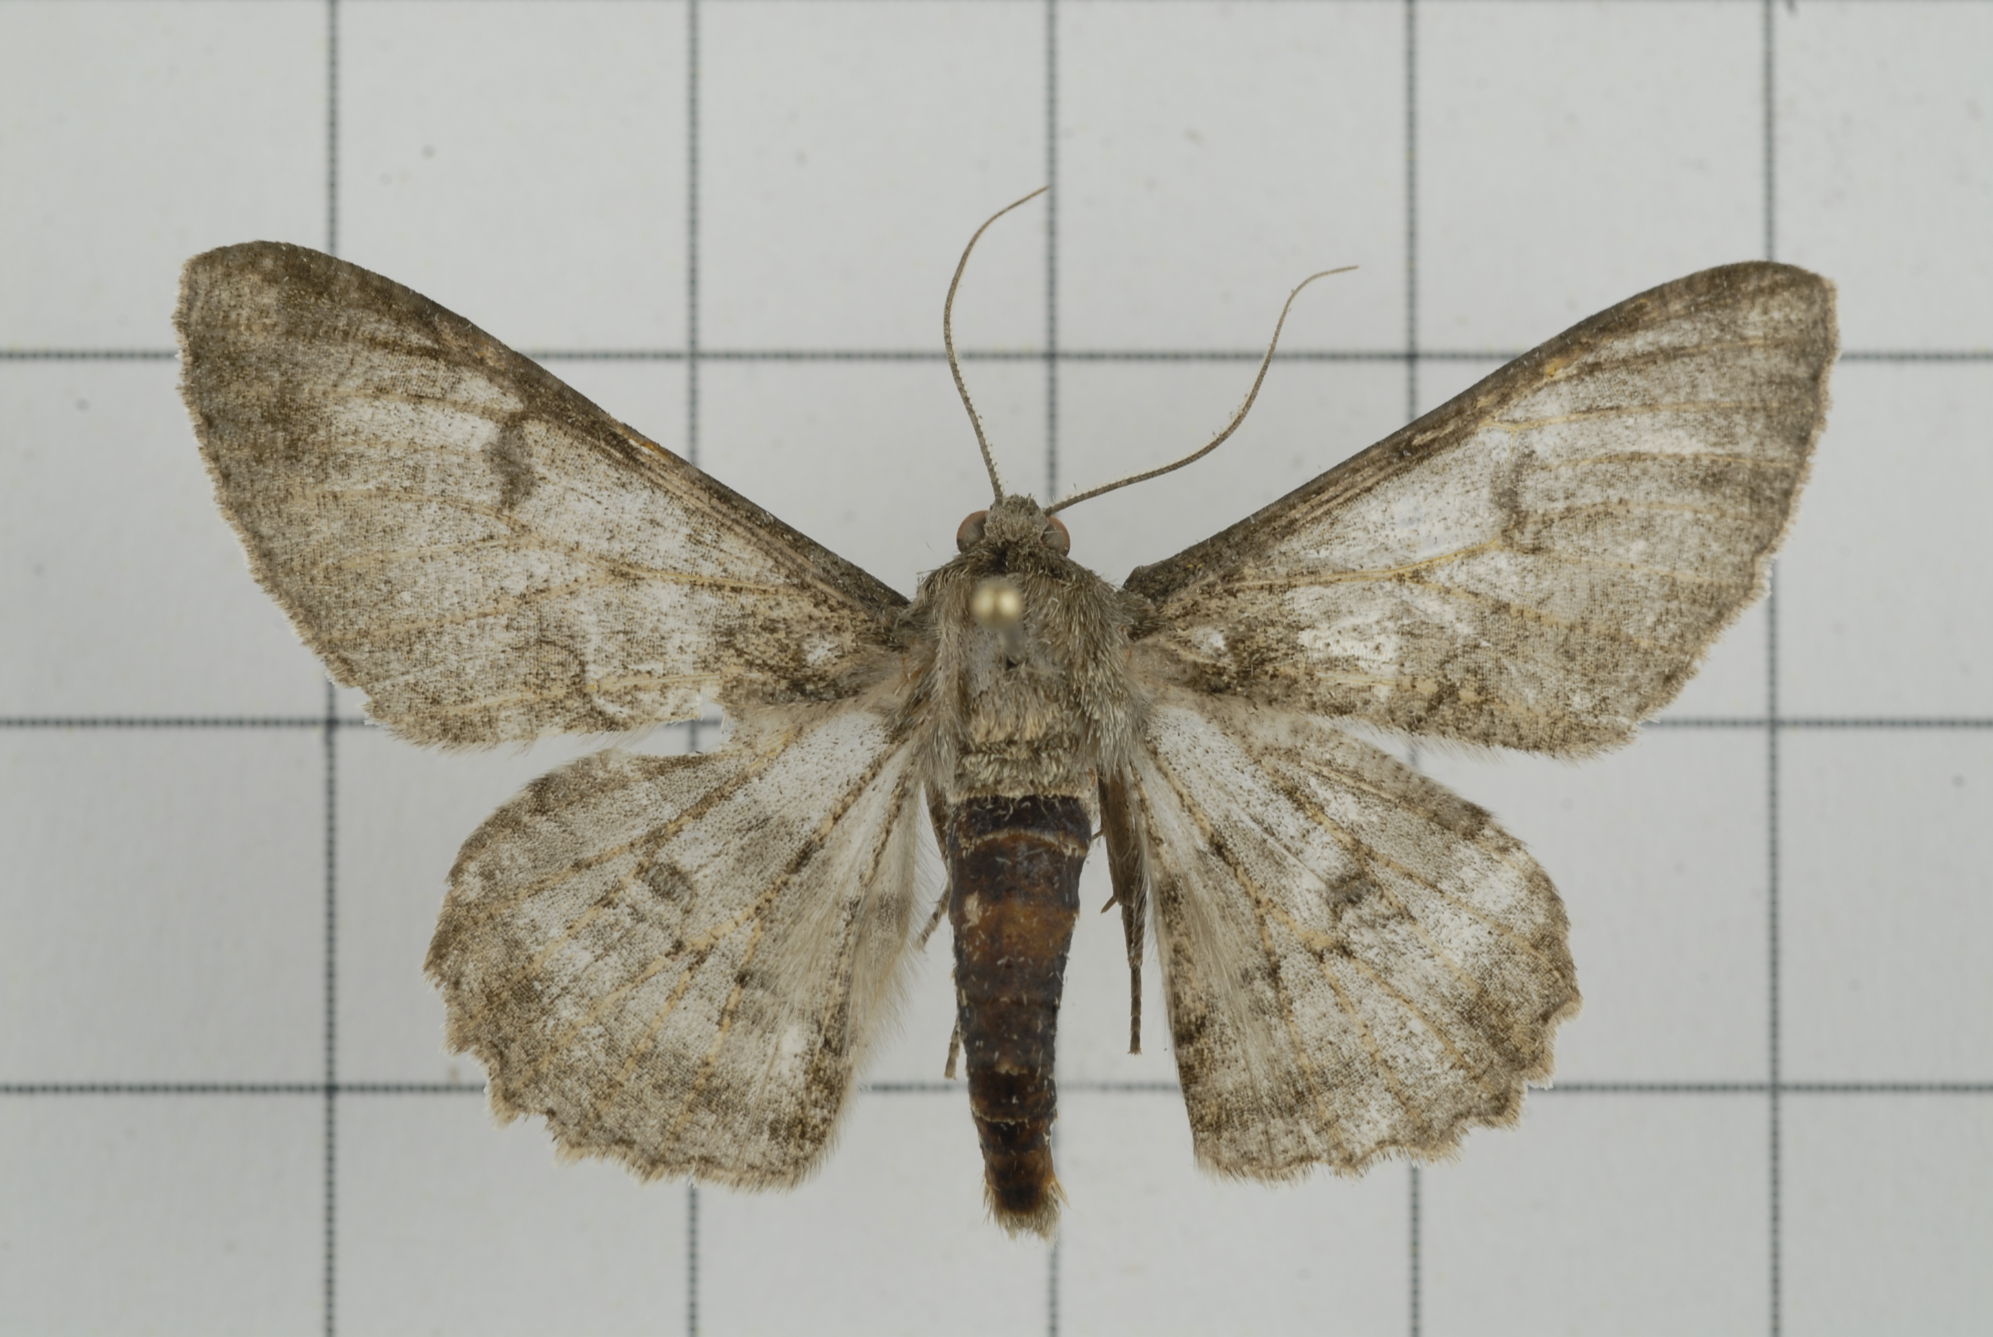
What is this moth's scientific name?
Ascotis selenaria imparata
